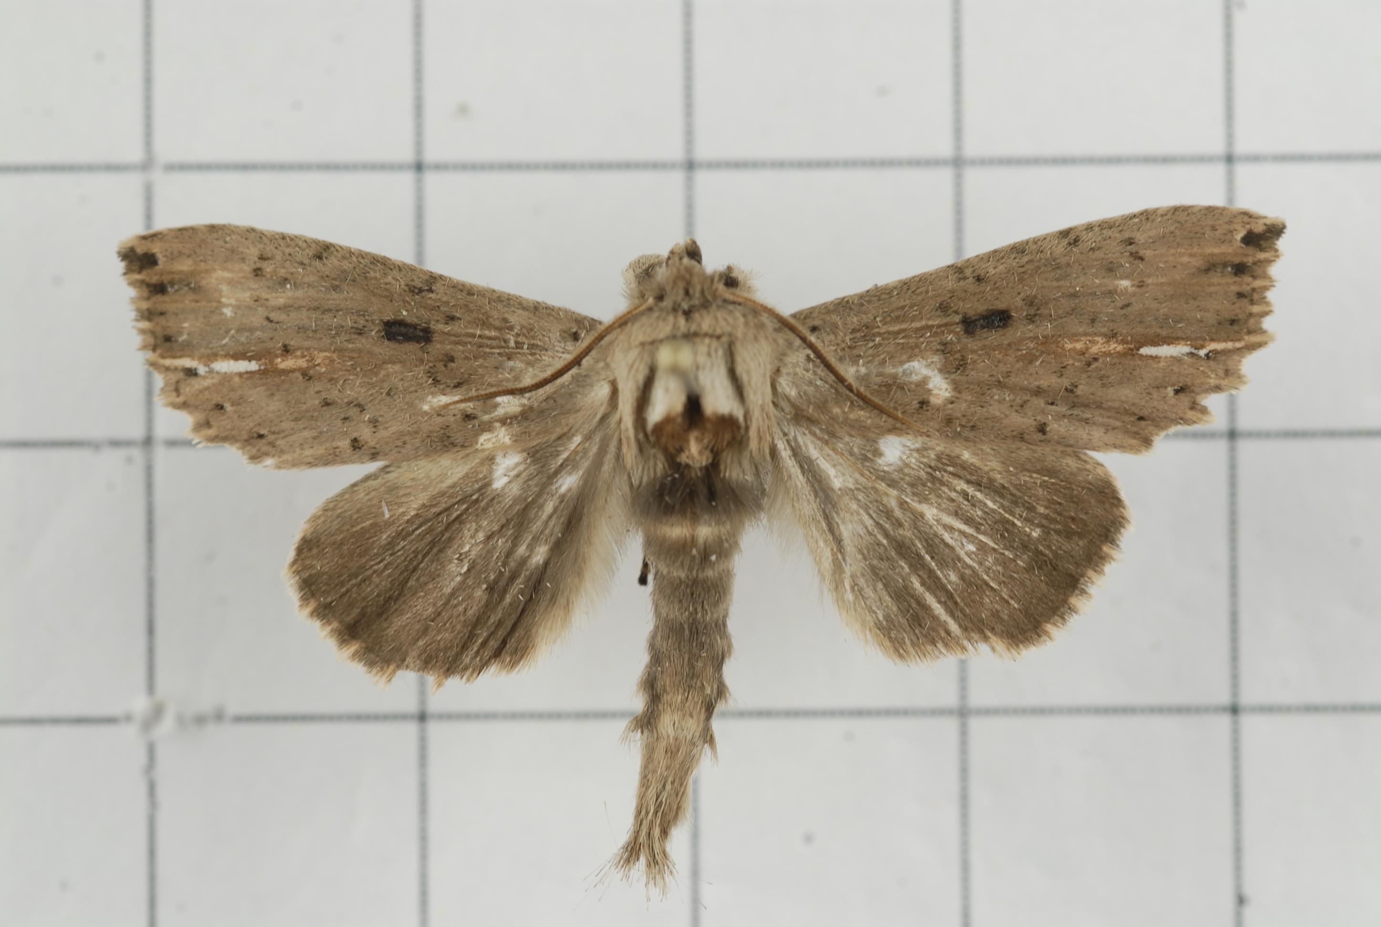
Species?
Ramesa albistriga
